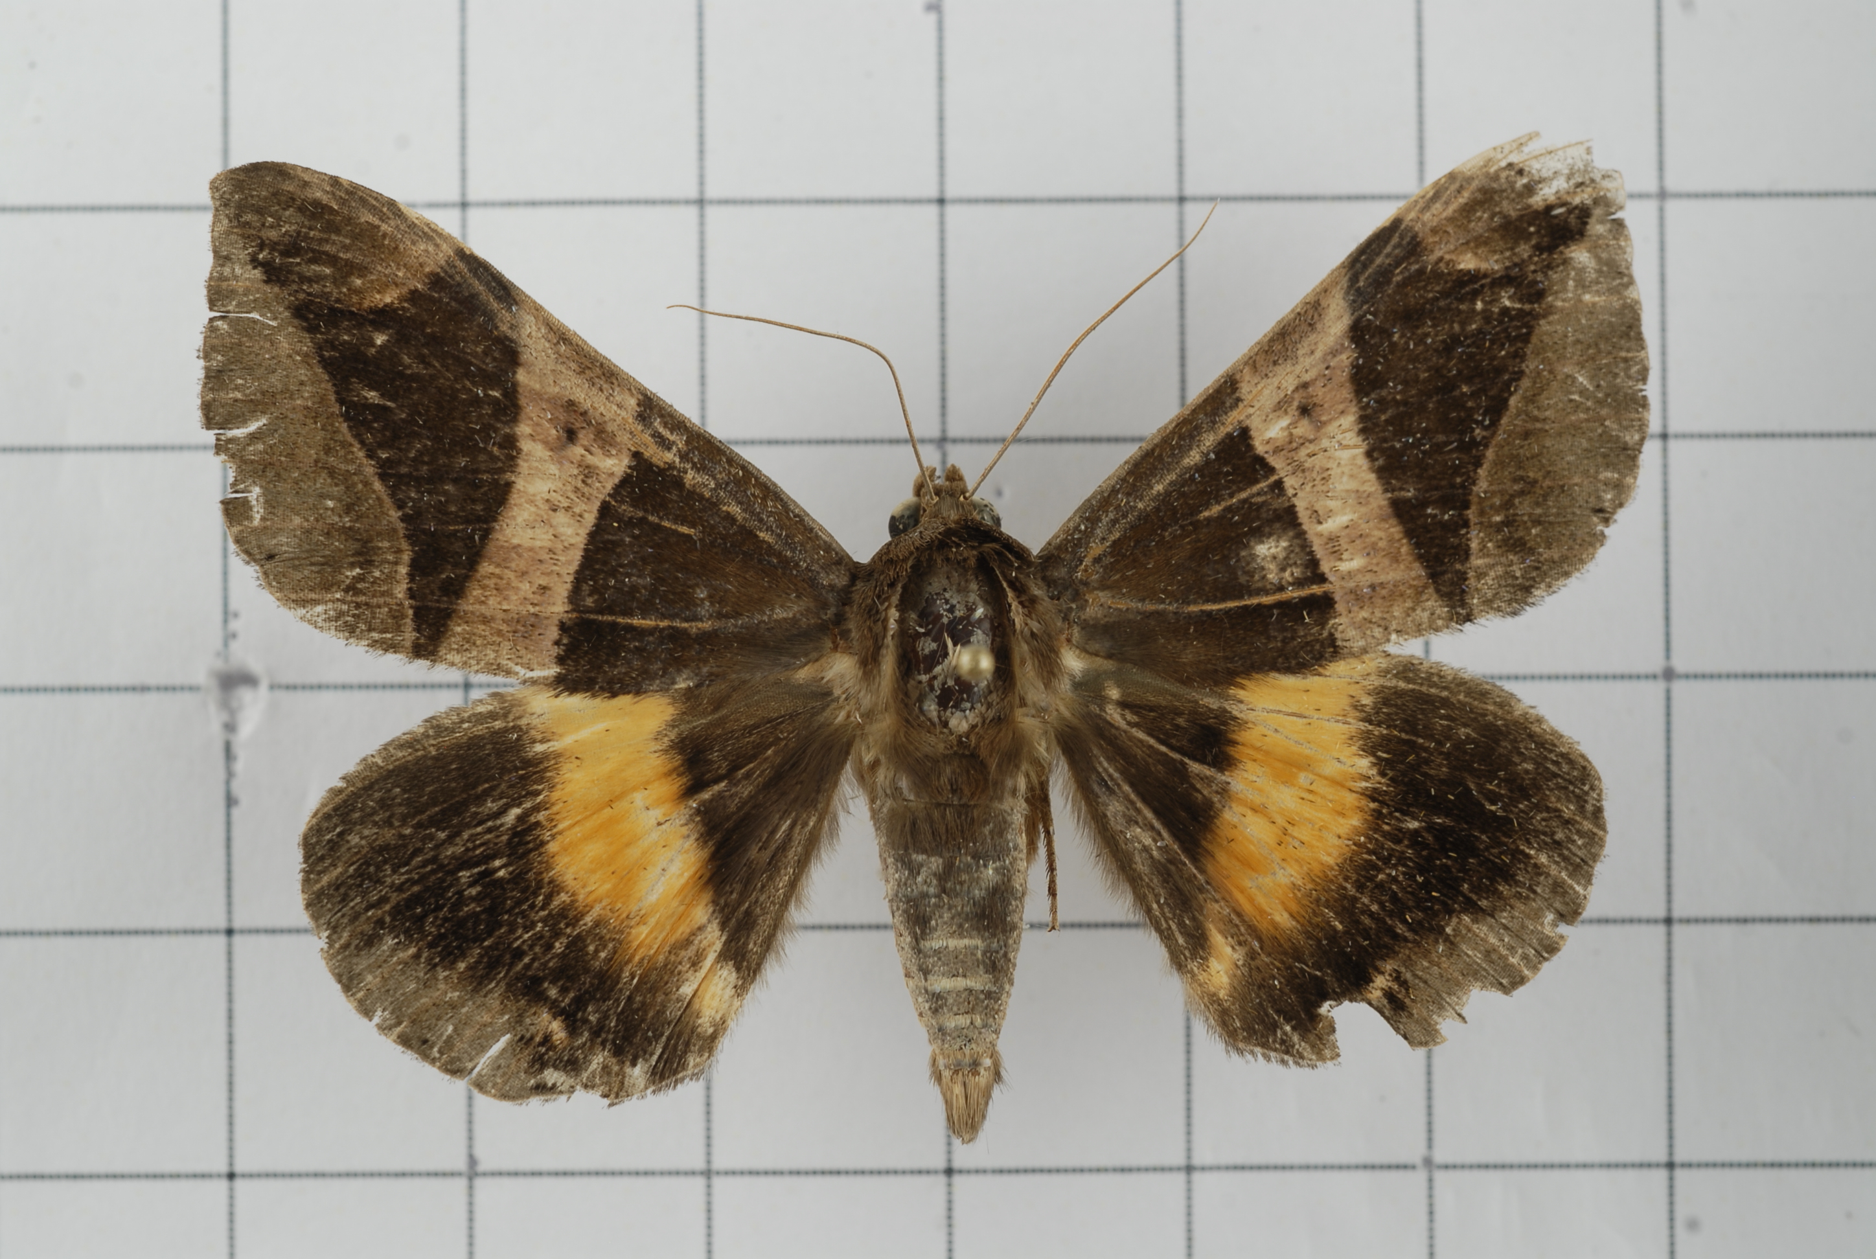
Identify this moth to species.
Bastilla fulvotaenia
